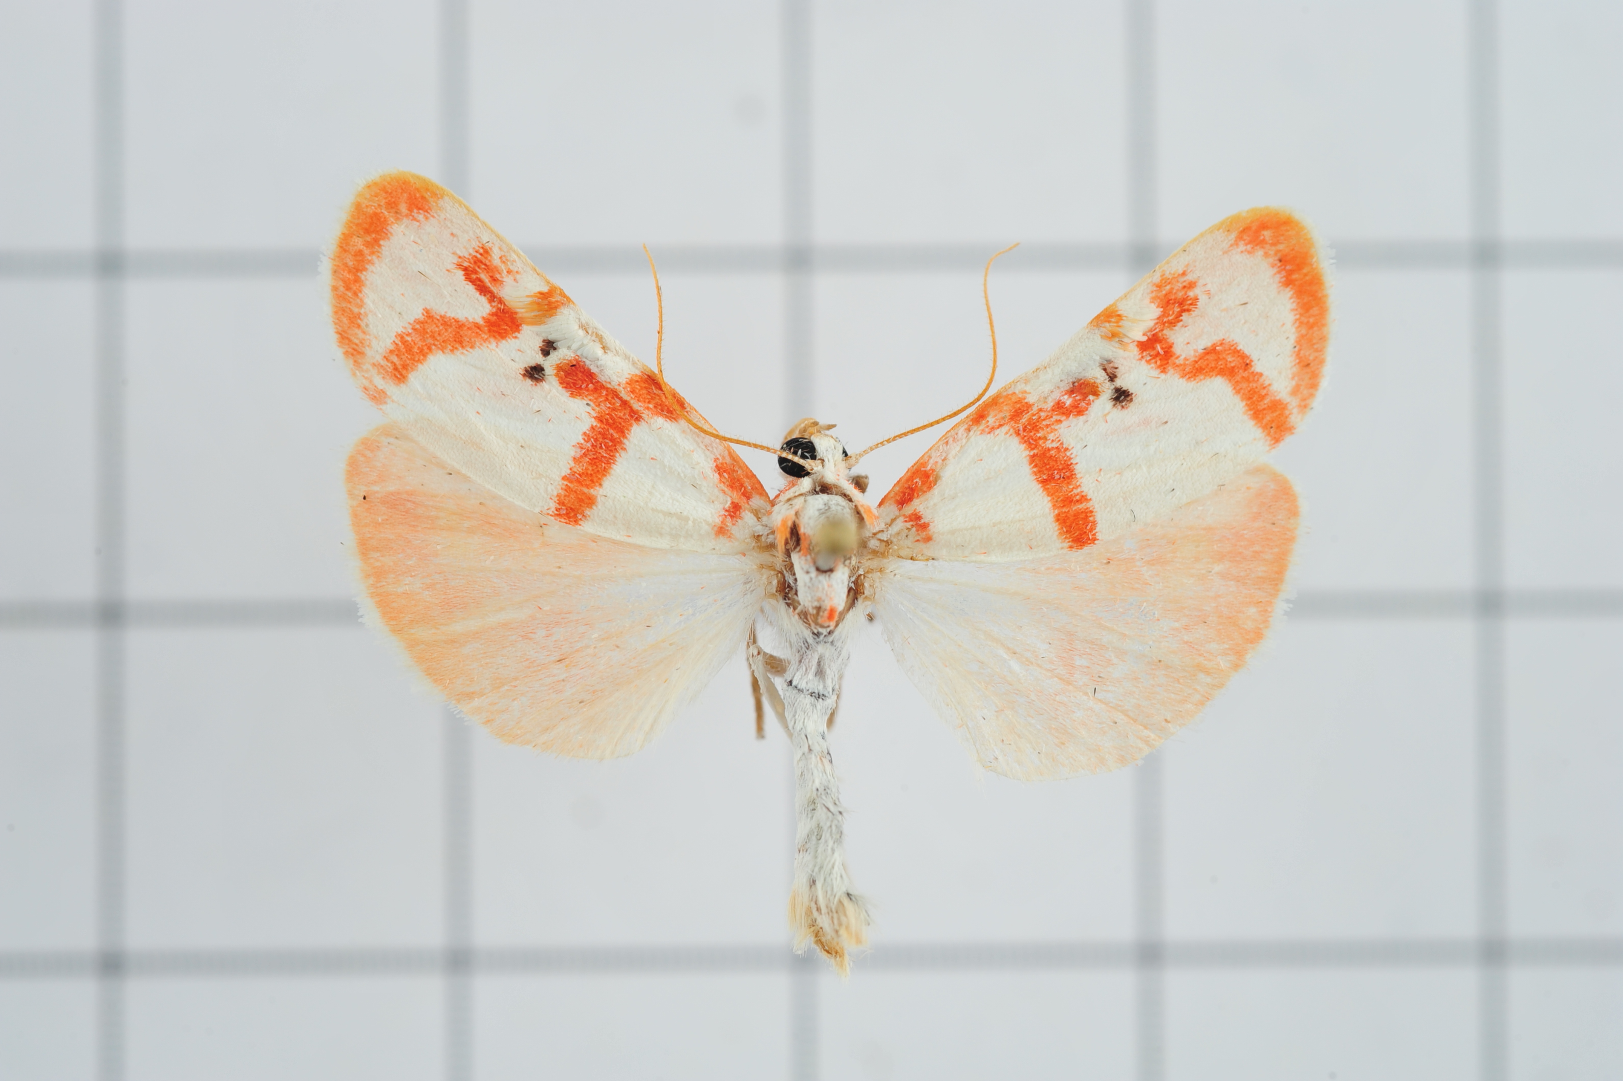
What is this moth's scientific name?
Cyana hamata hamata
